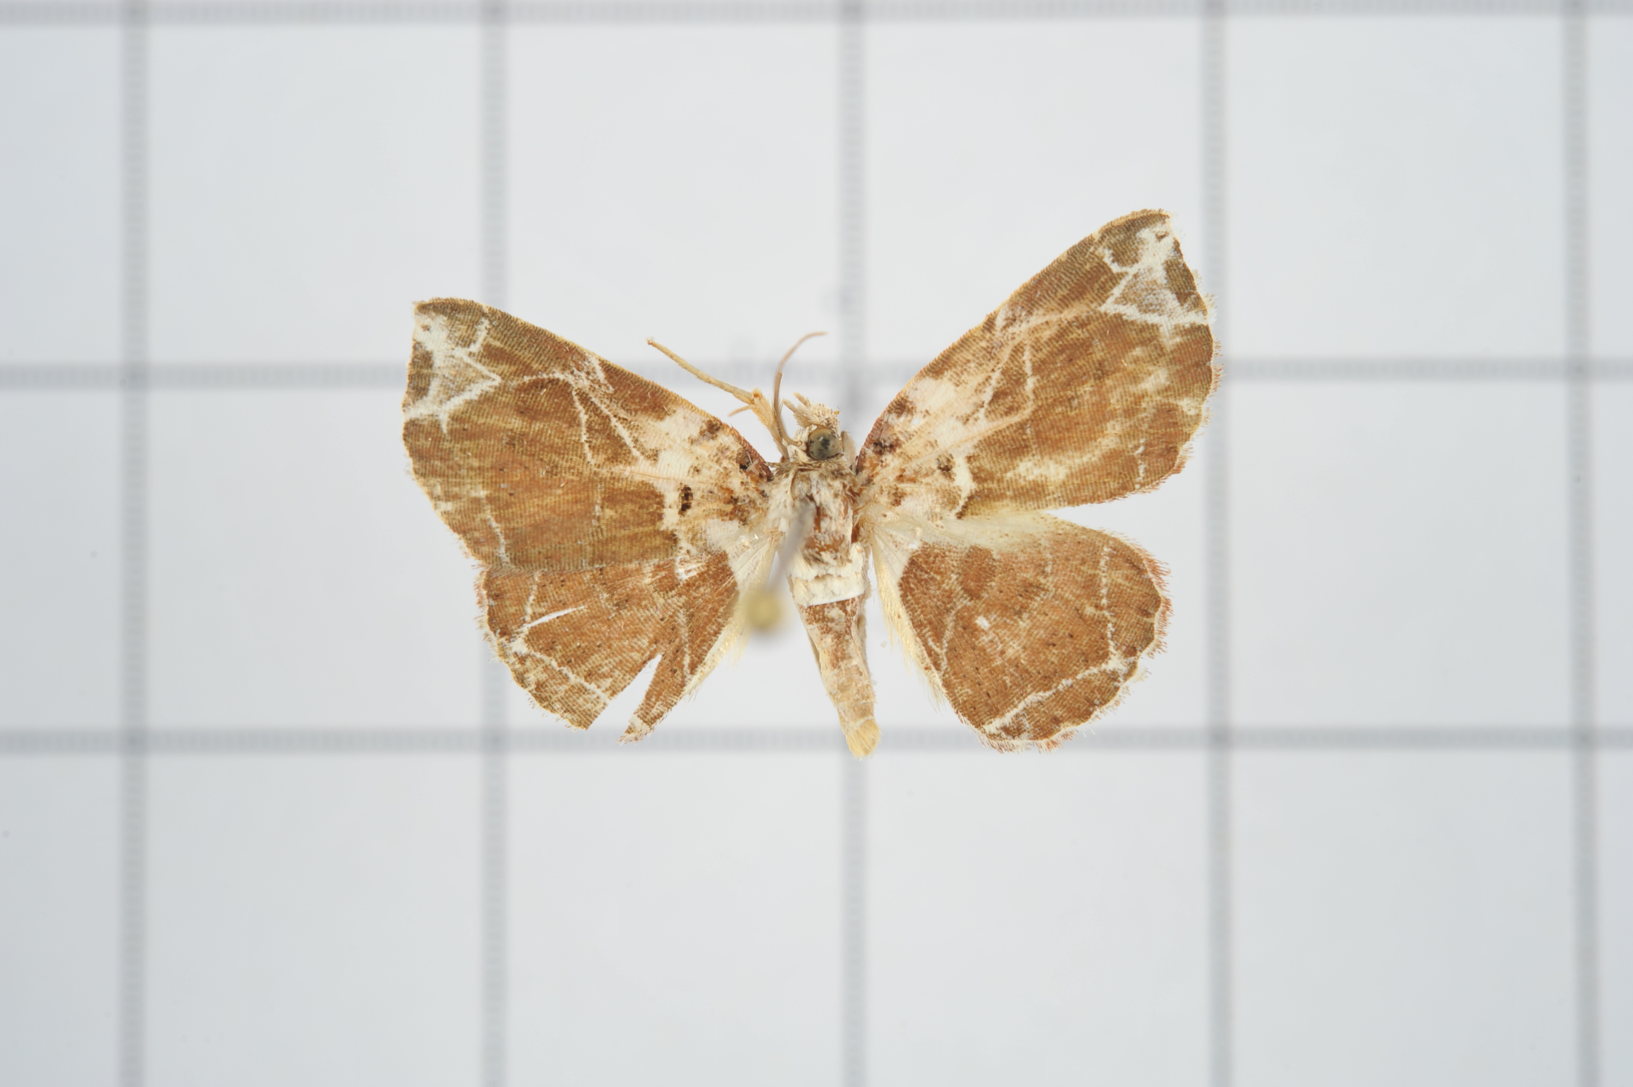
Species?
Cruxoruza decorata
